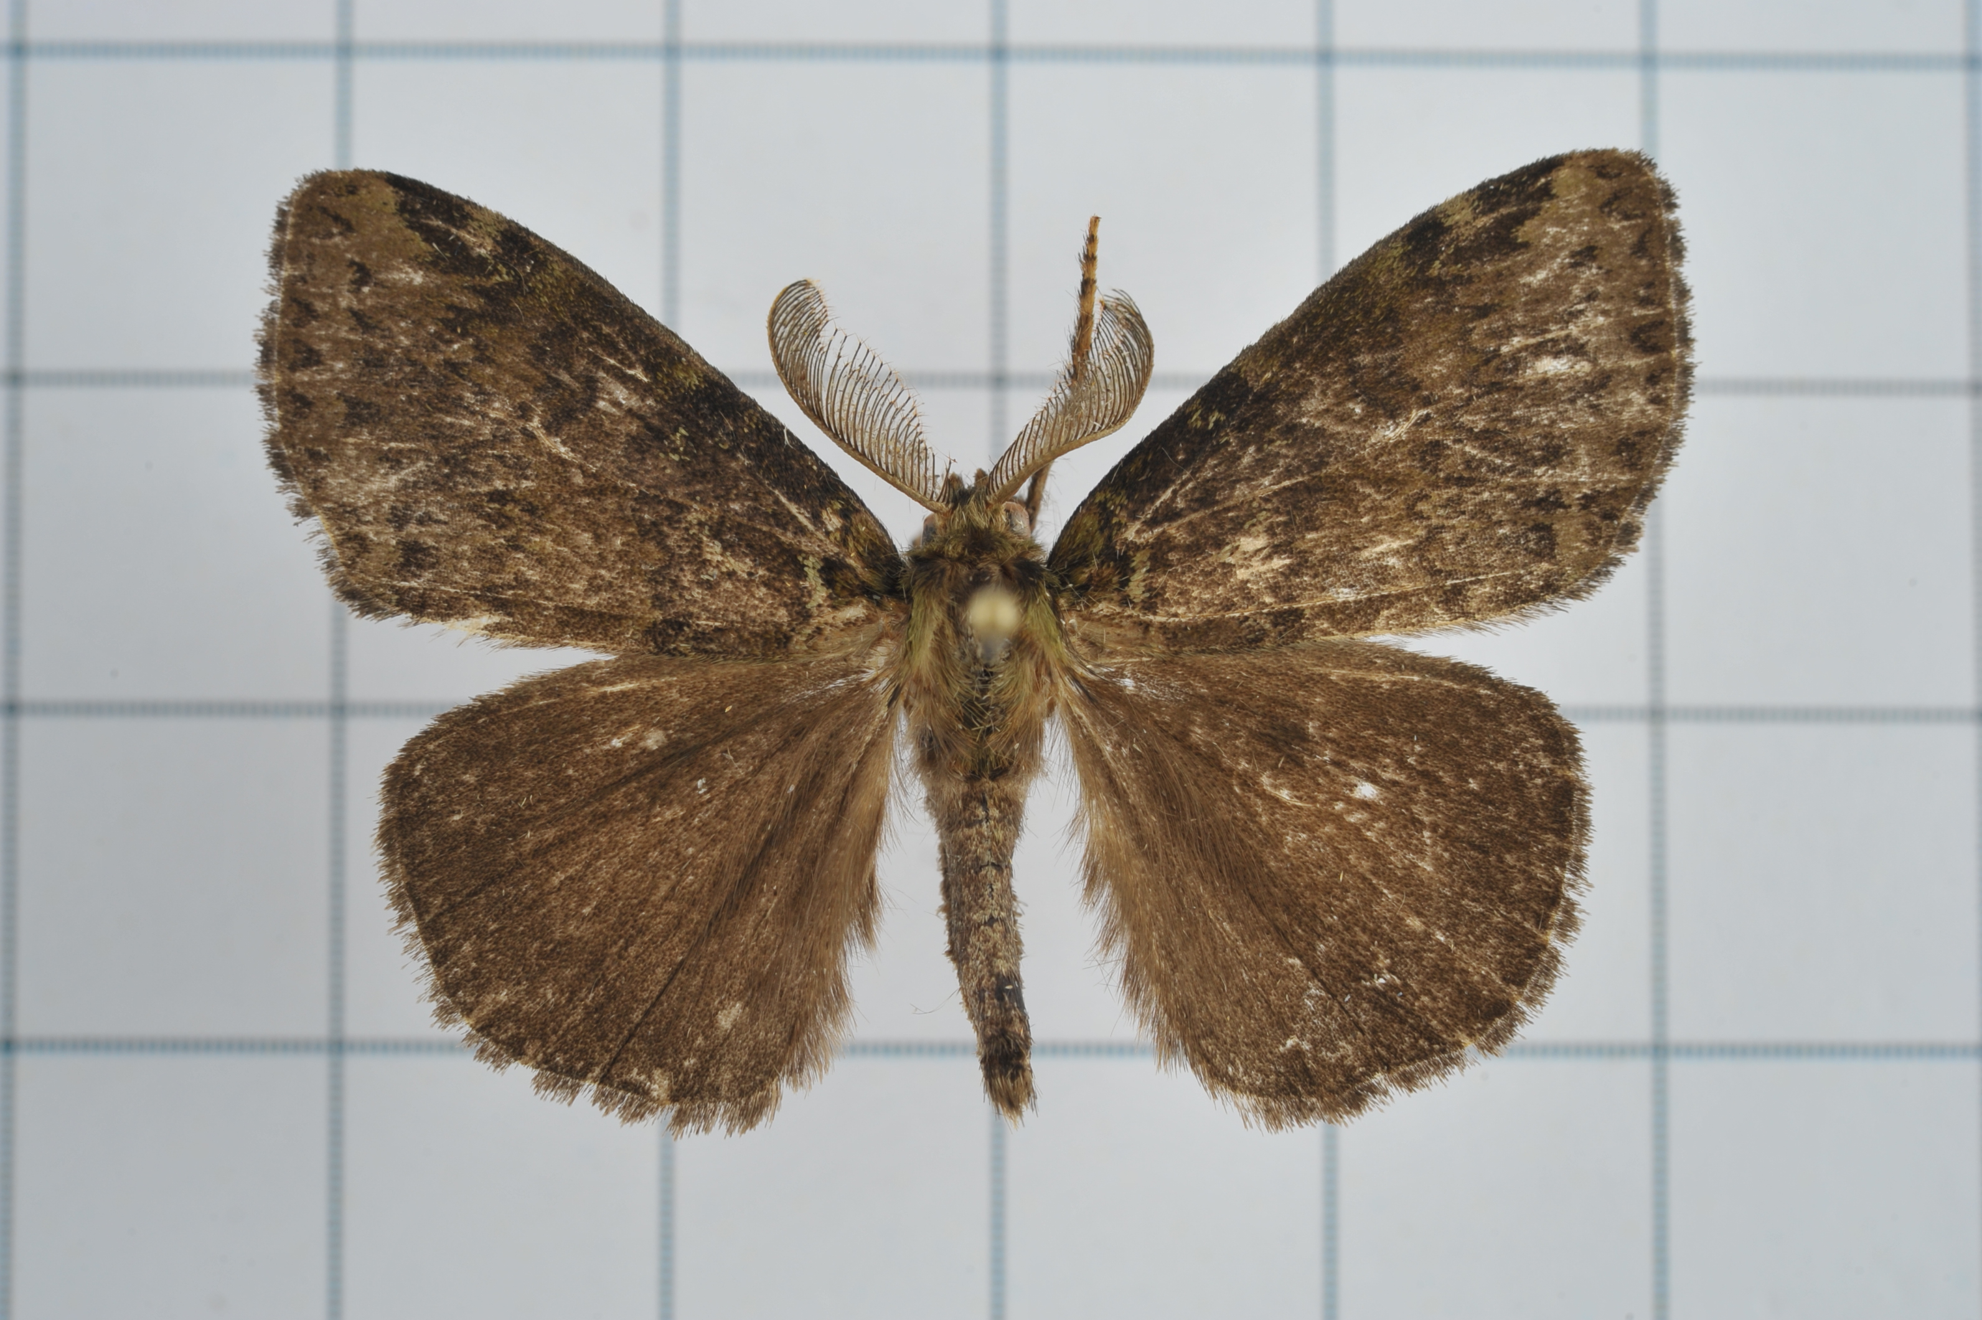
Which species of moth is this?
Ilema olivacea
